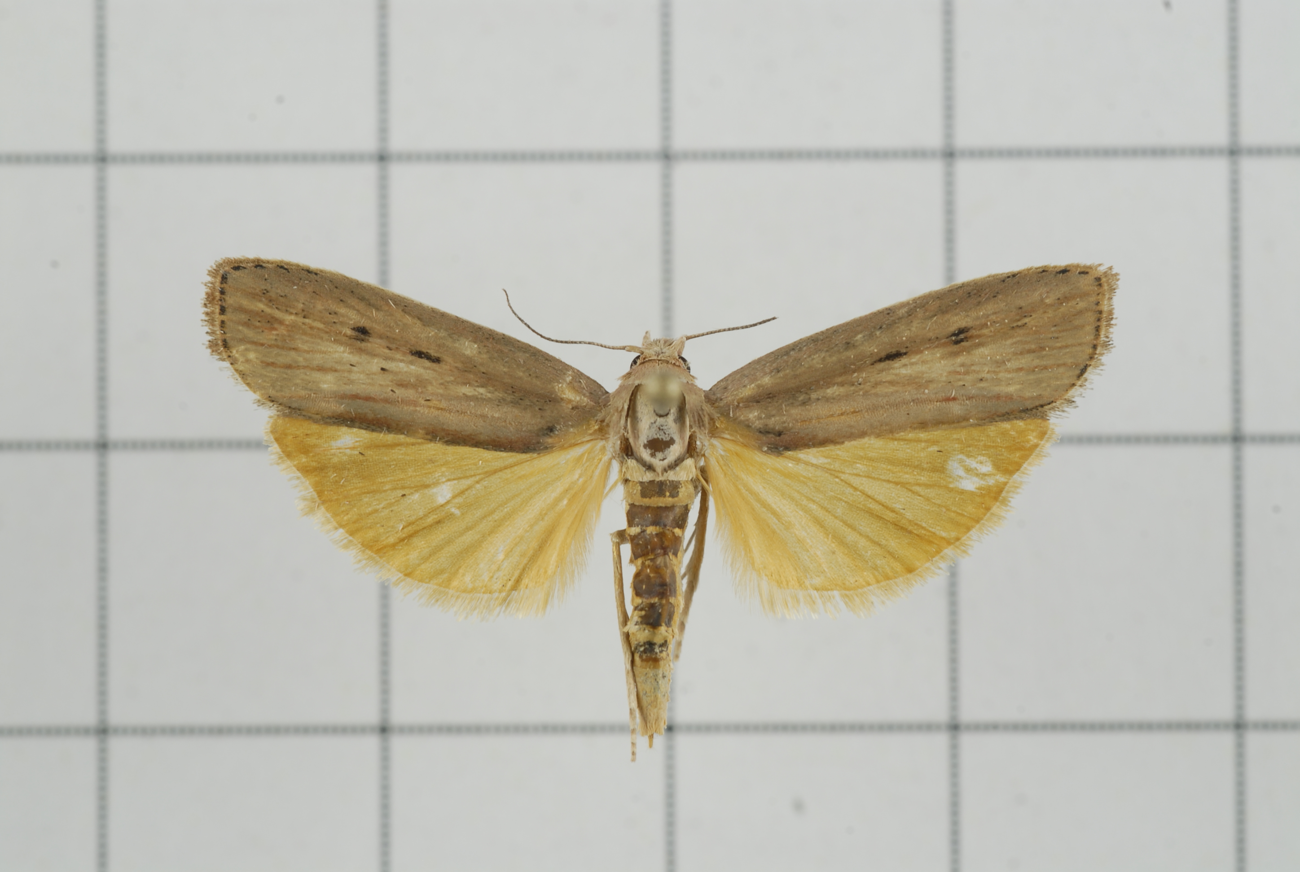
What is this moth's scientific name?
Tirathaba mundella
